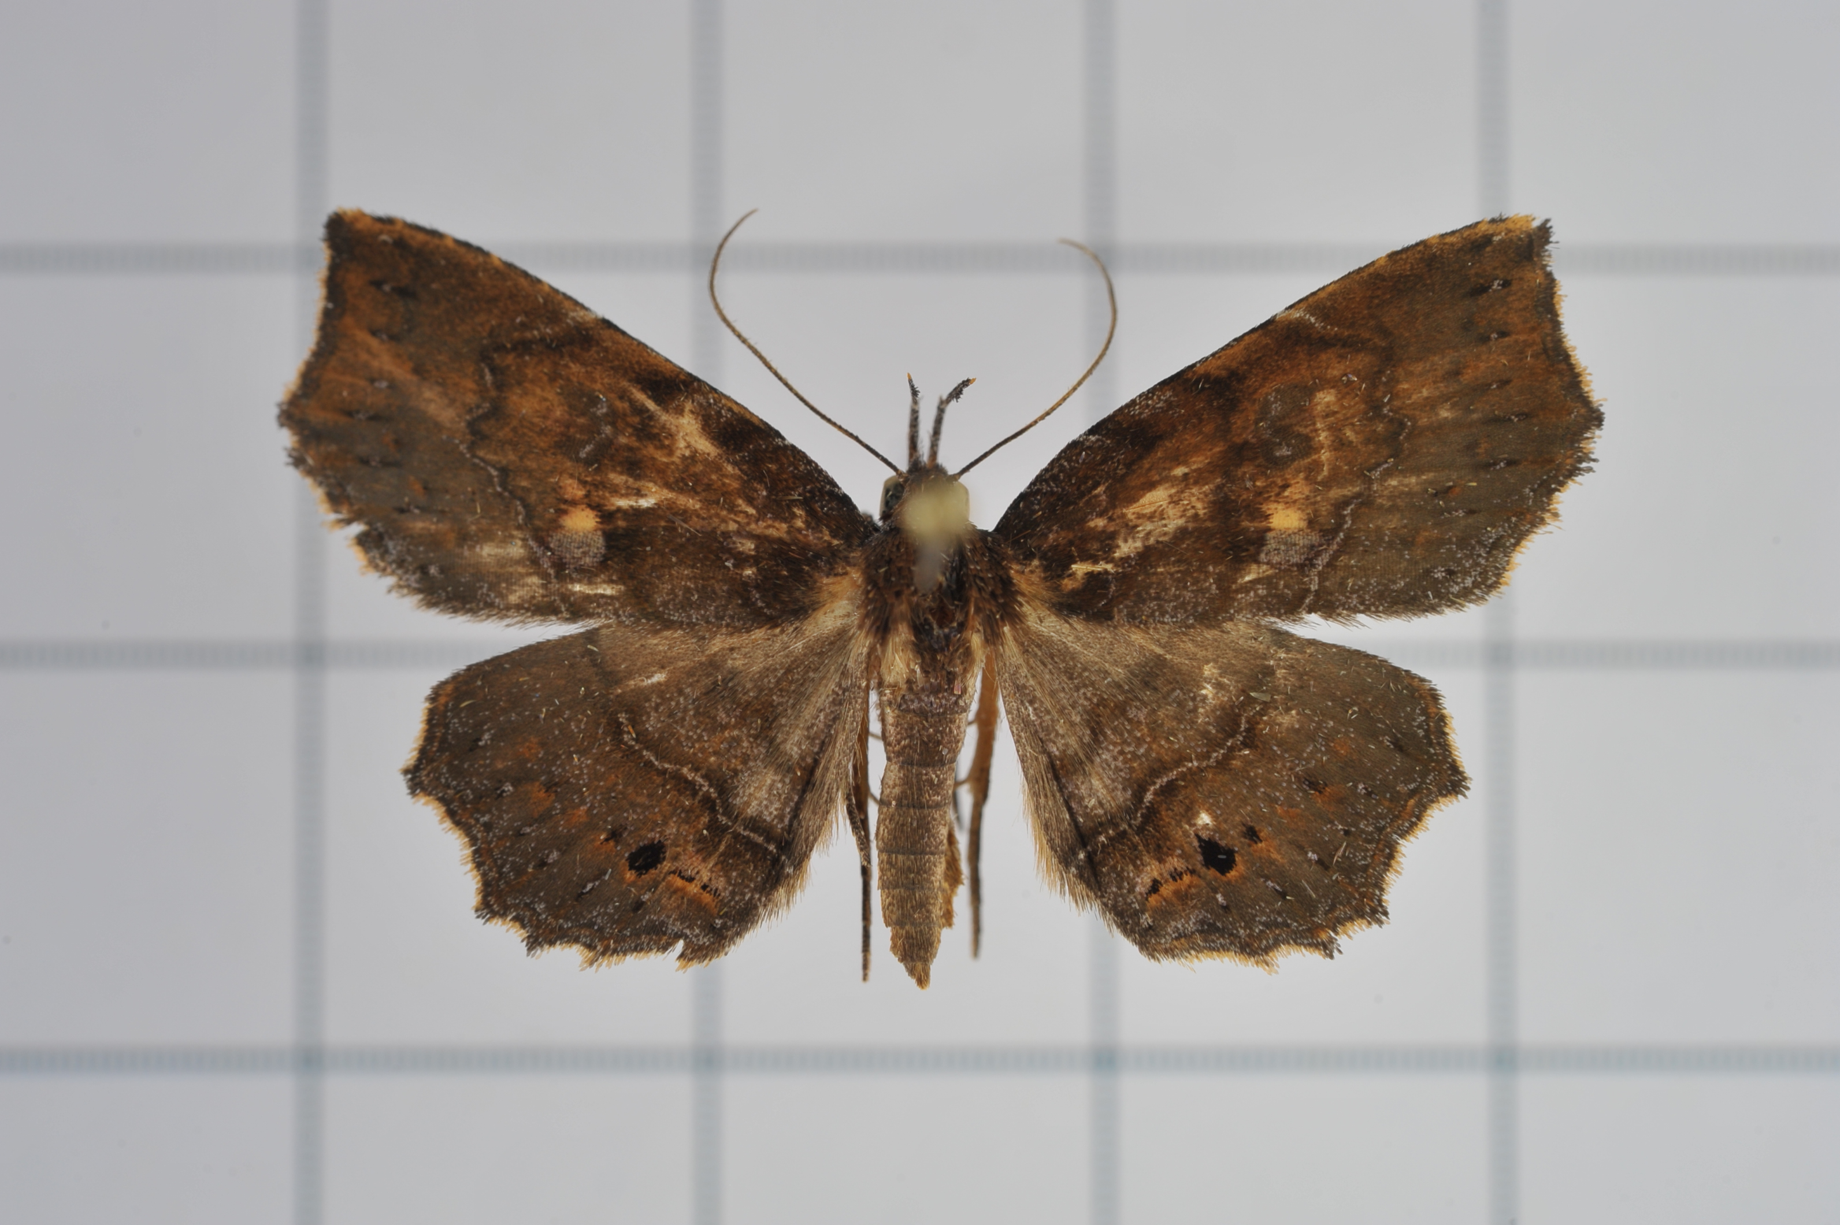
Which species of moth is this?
Eutrogia morosa
